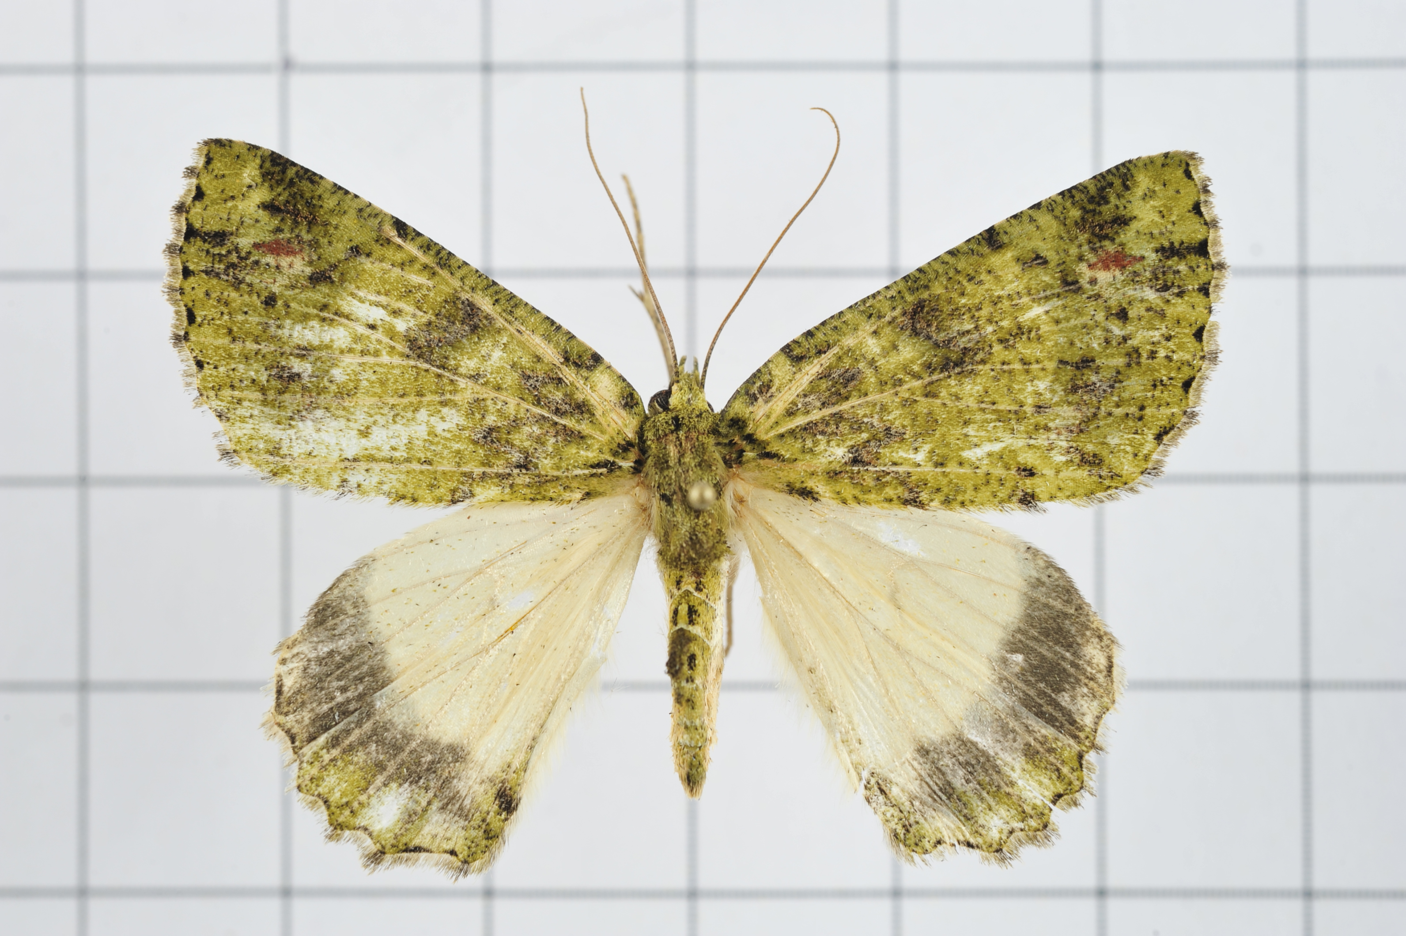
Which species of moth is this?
Dindica taiwana
